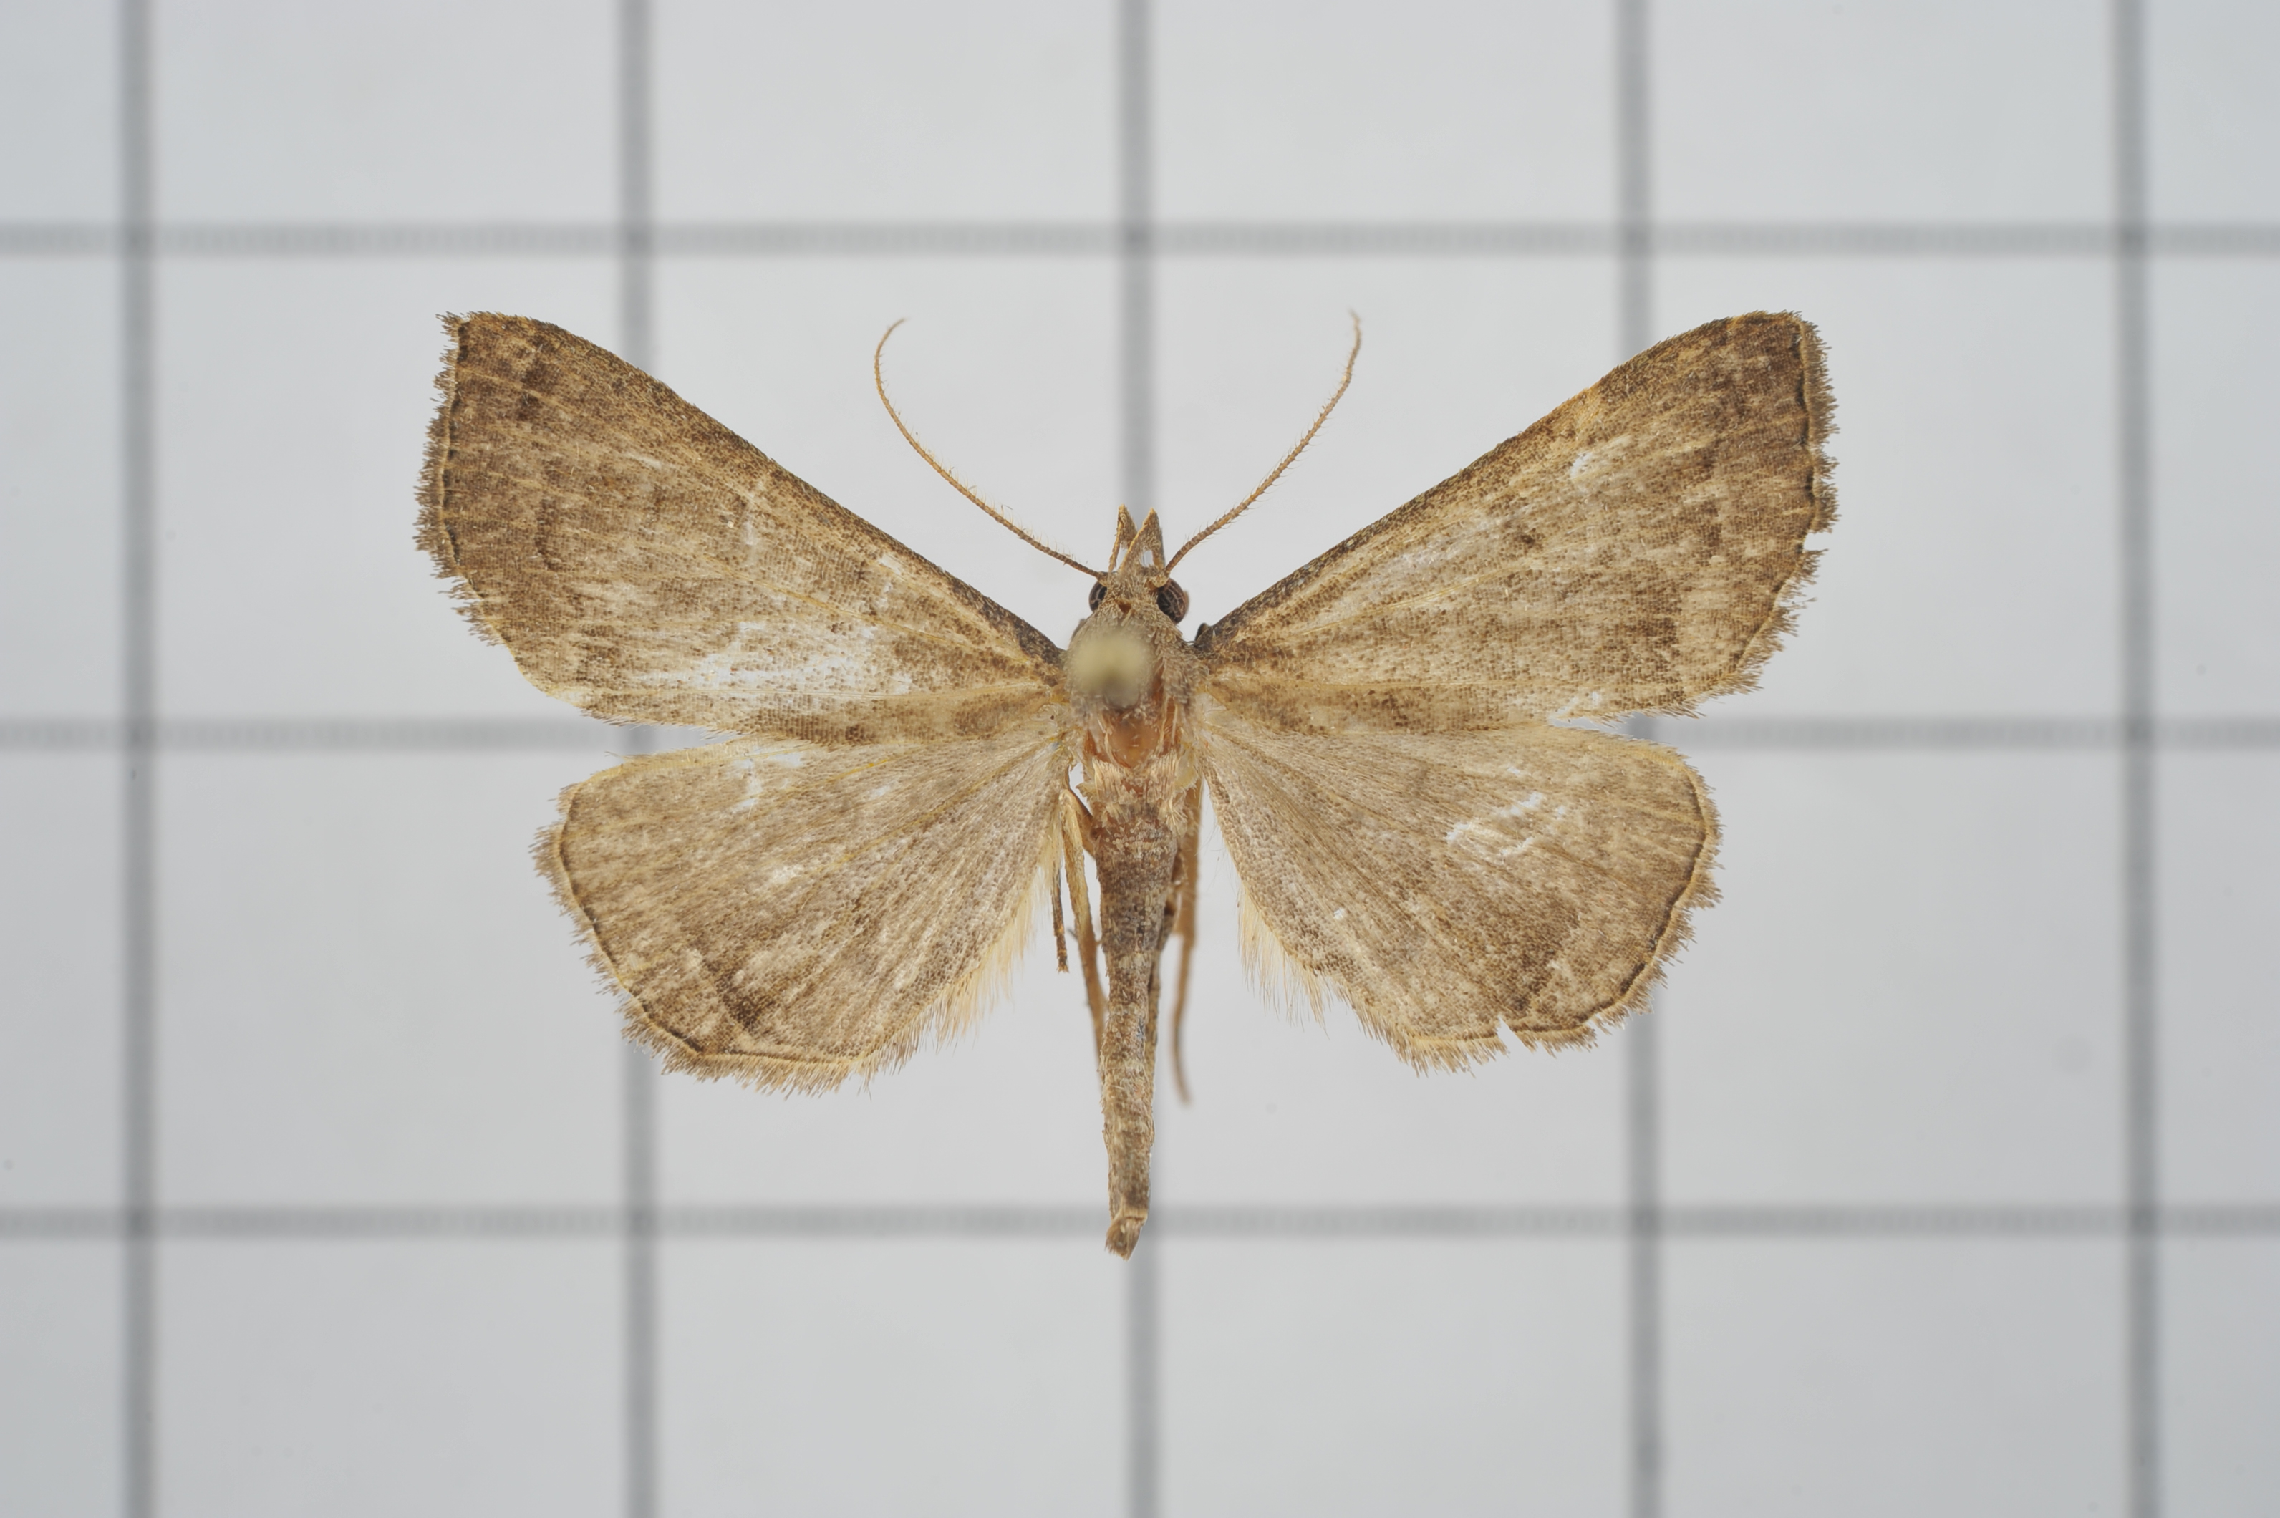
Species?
Herminia undulata
